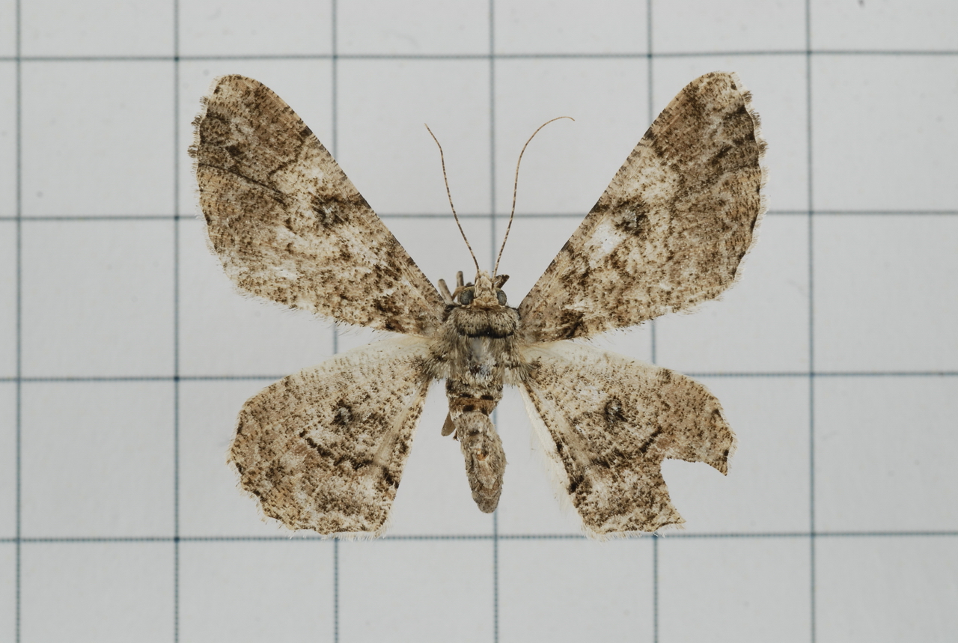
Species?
Cleora alienaria
